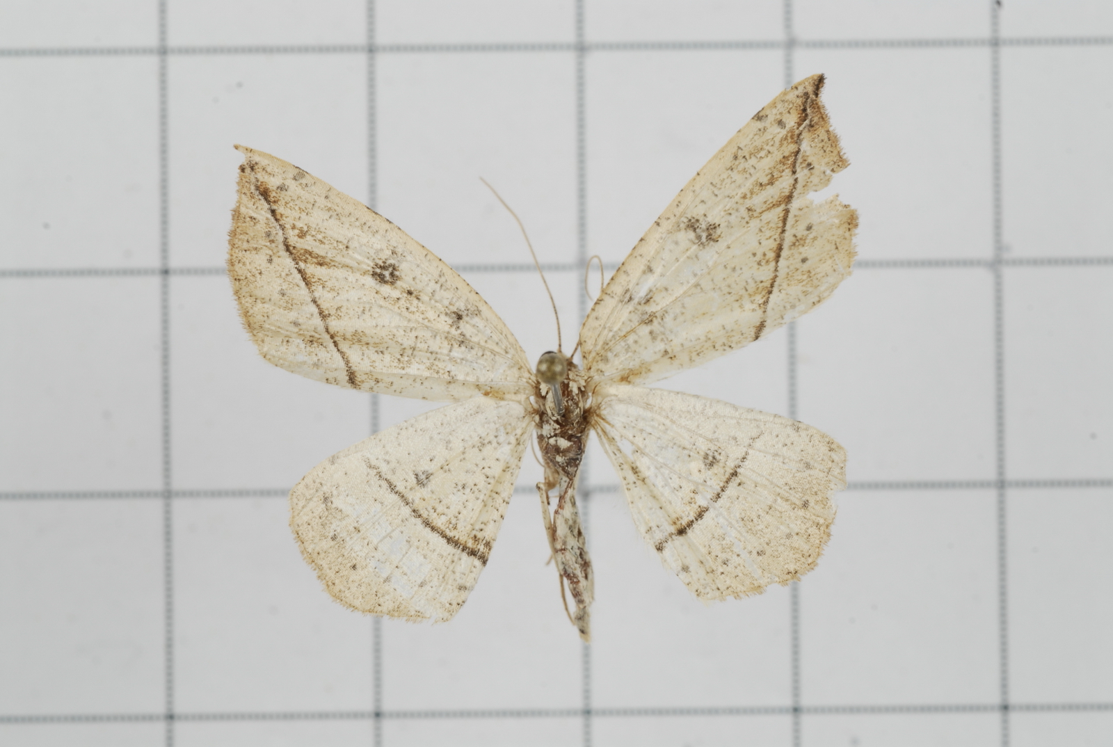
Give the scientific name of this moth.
Entomopteryx rubridisca
